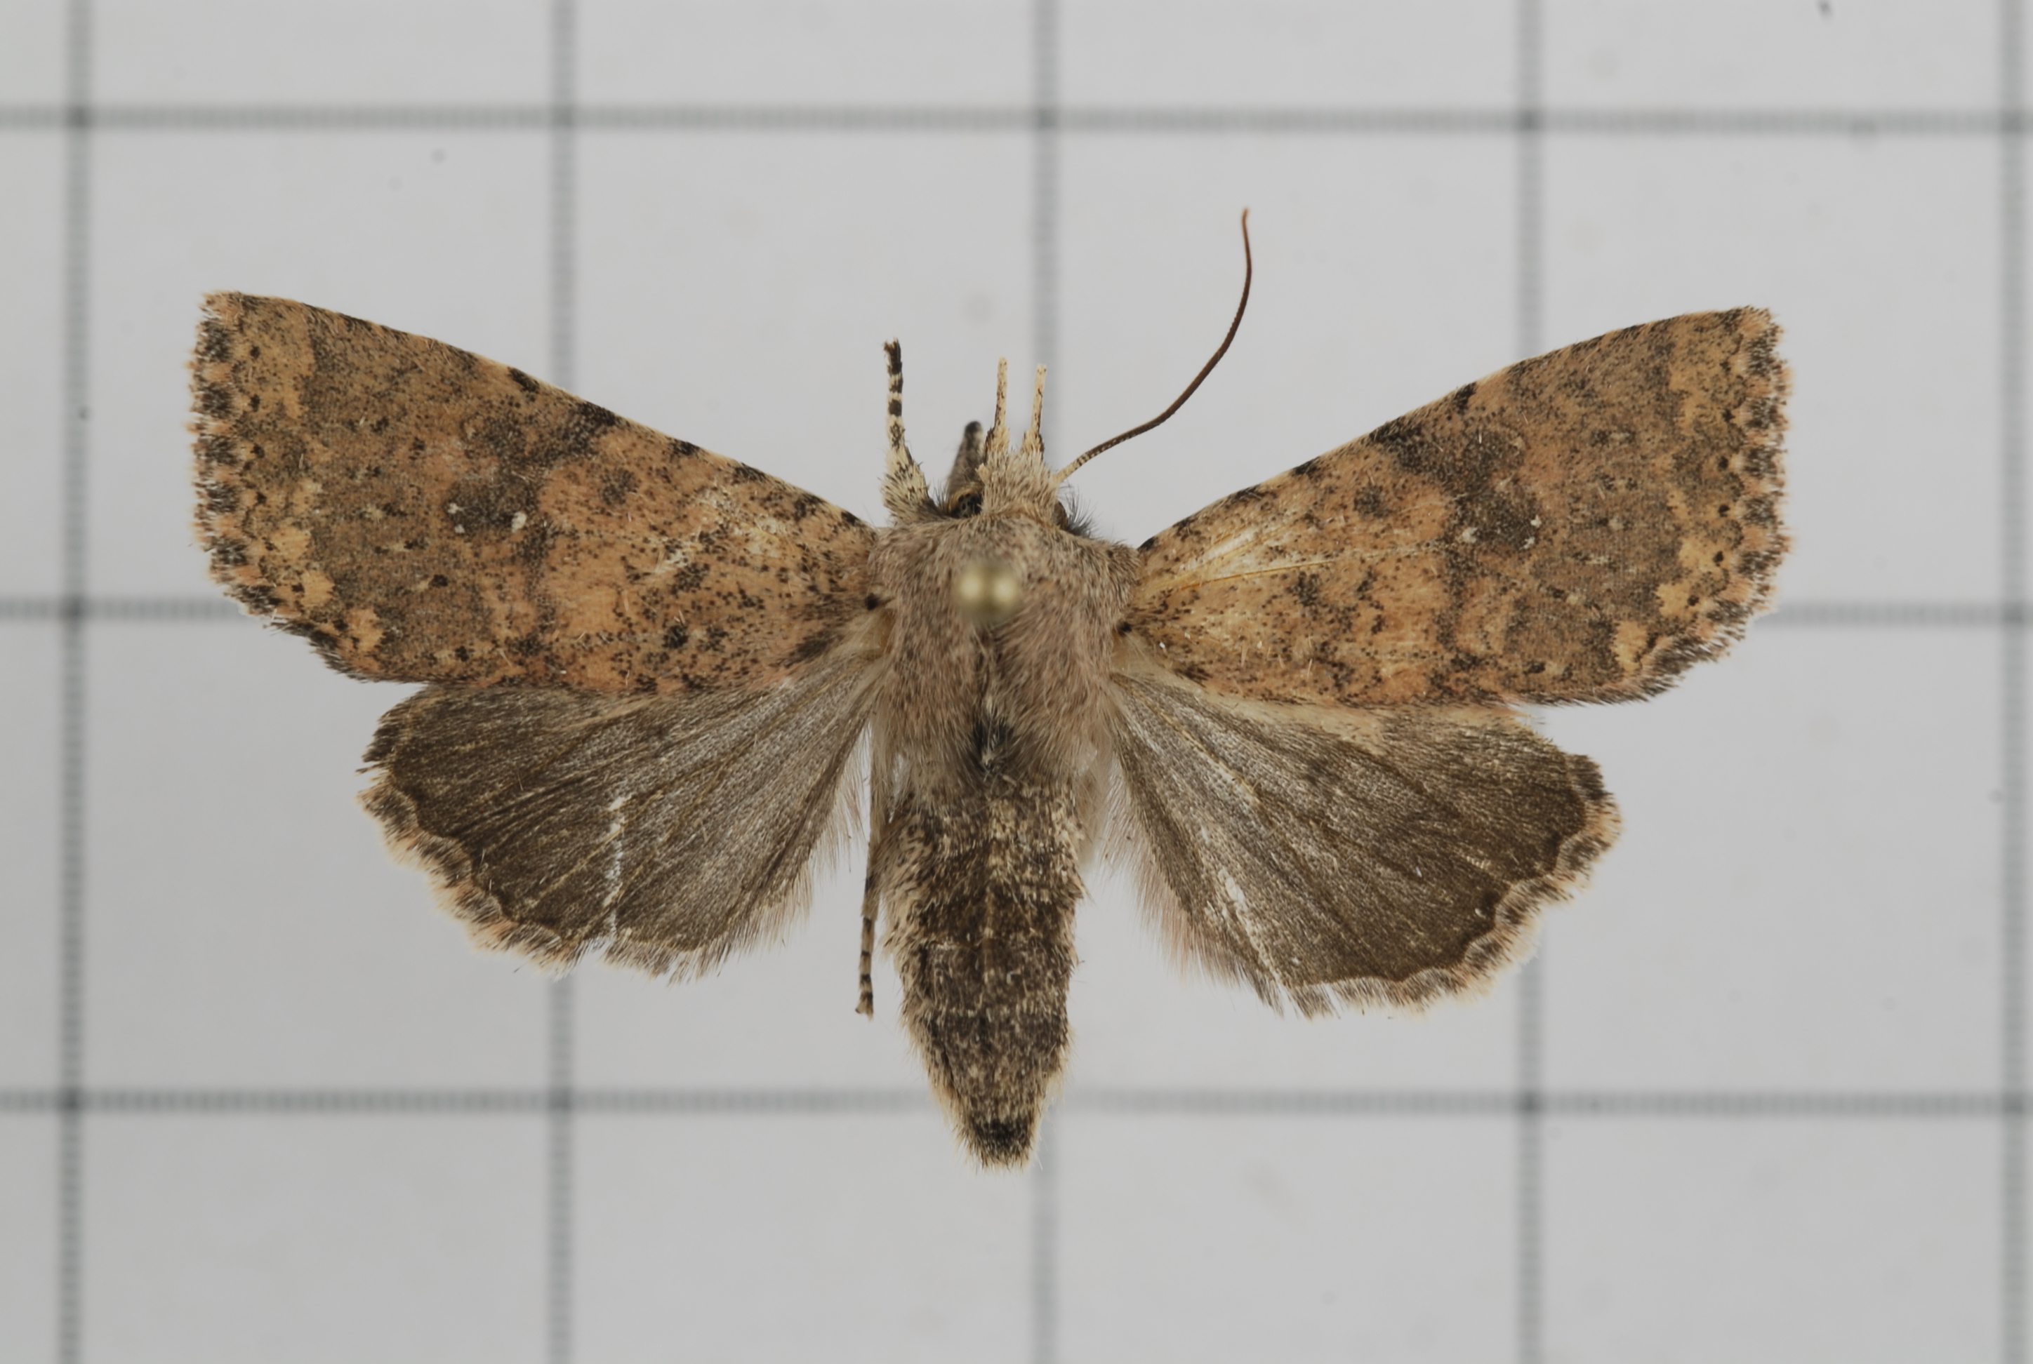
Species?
Hyalobole changae changae
